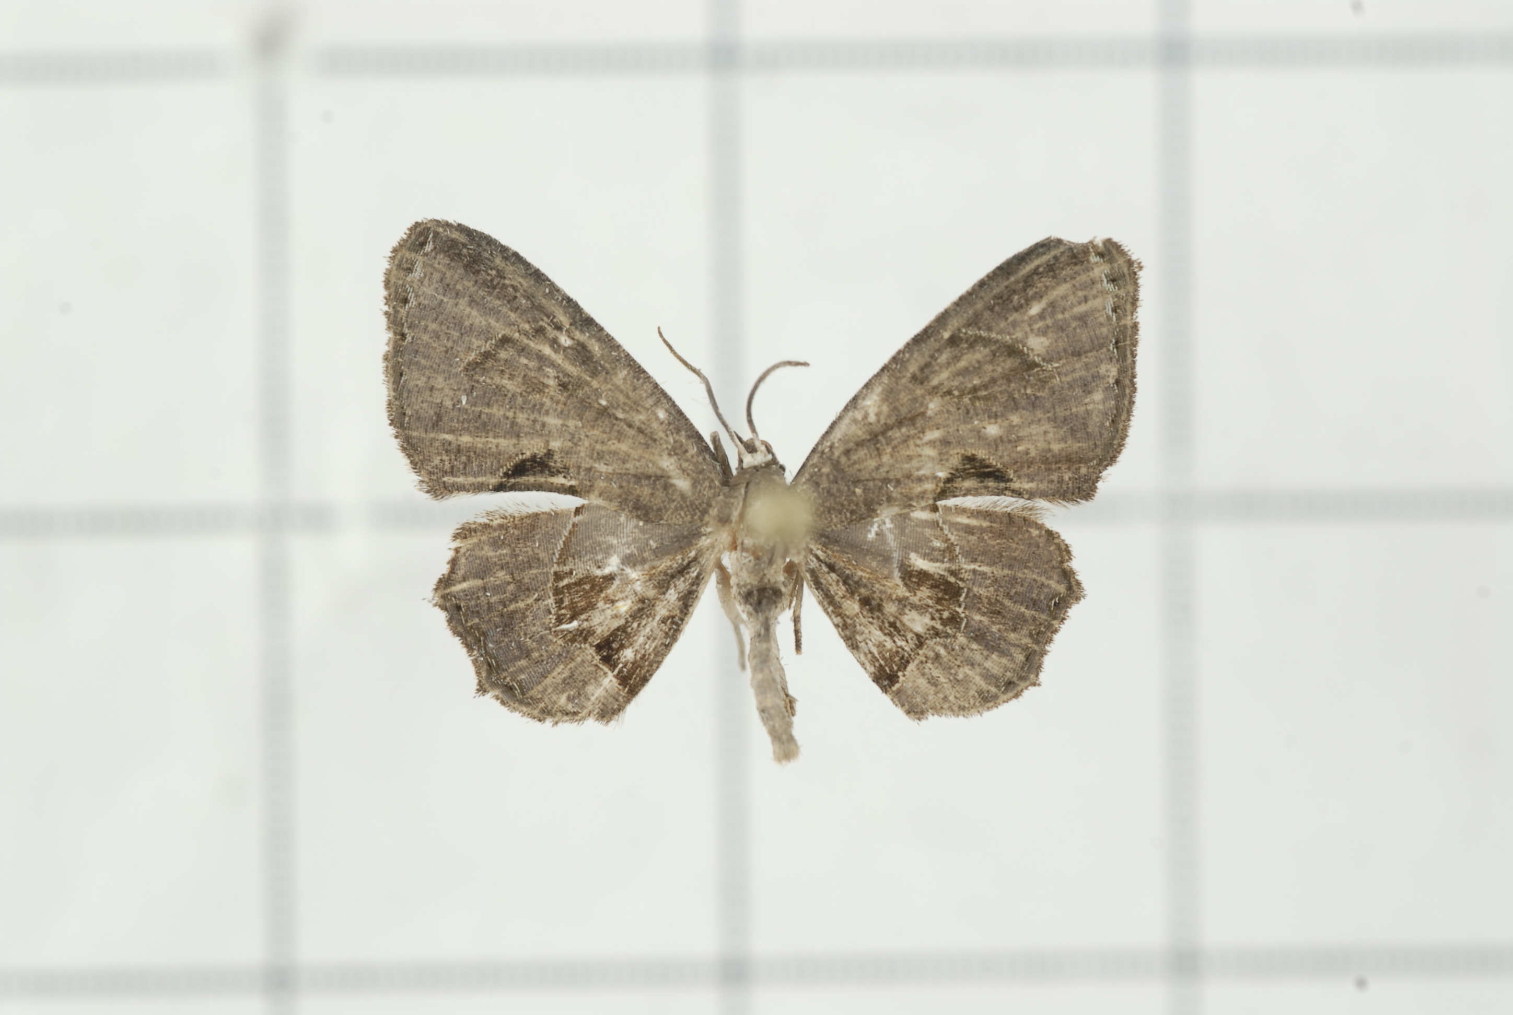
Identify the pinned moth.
Phazaca alikangensis
